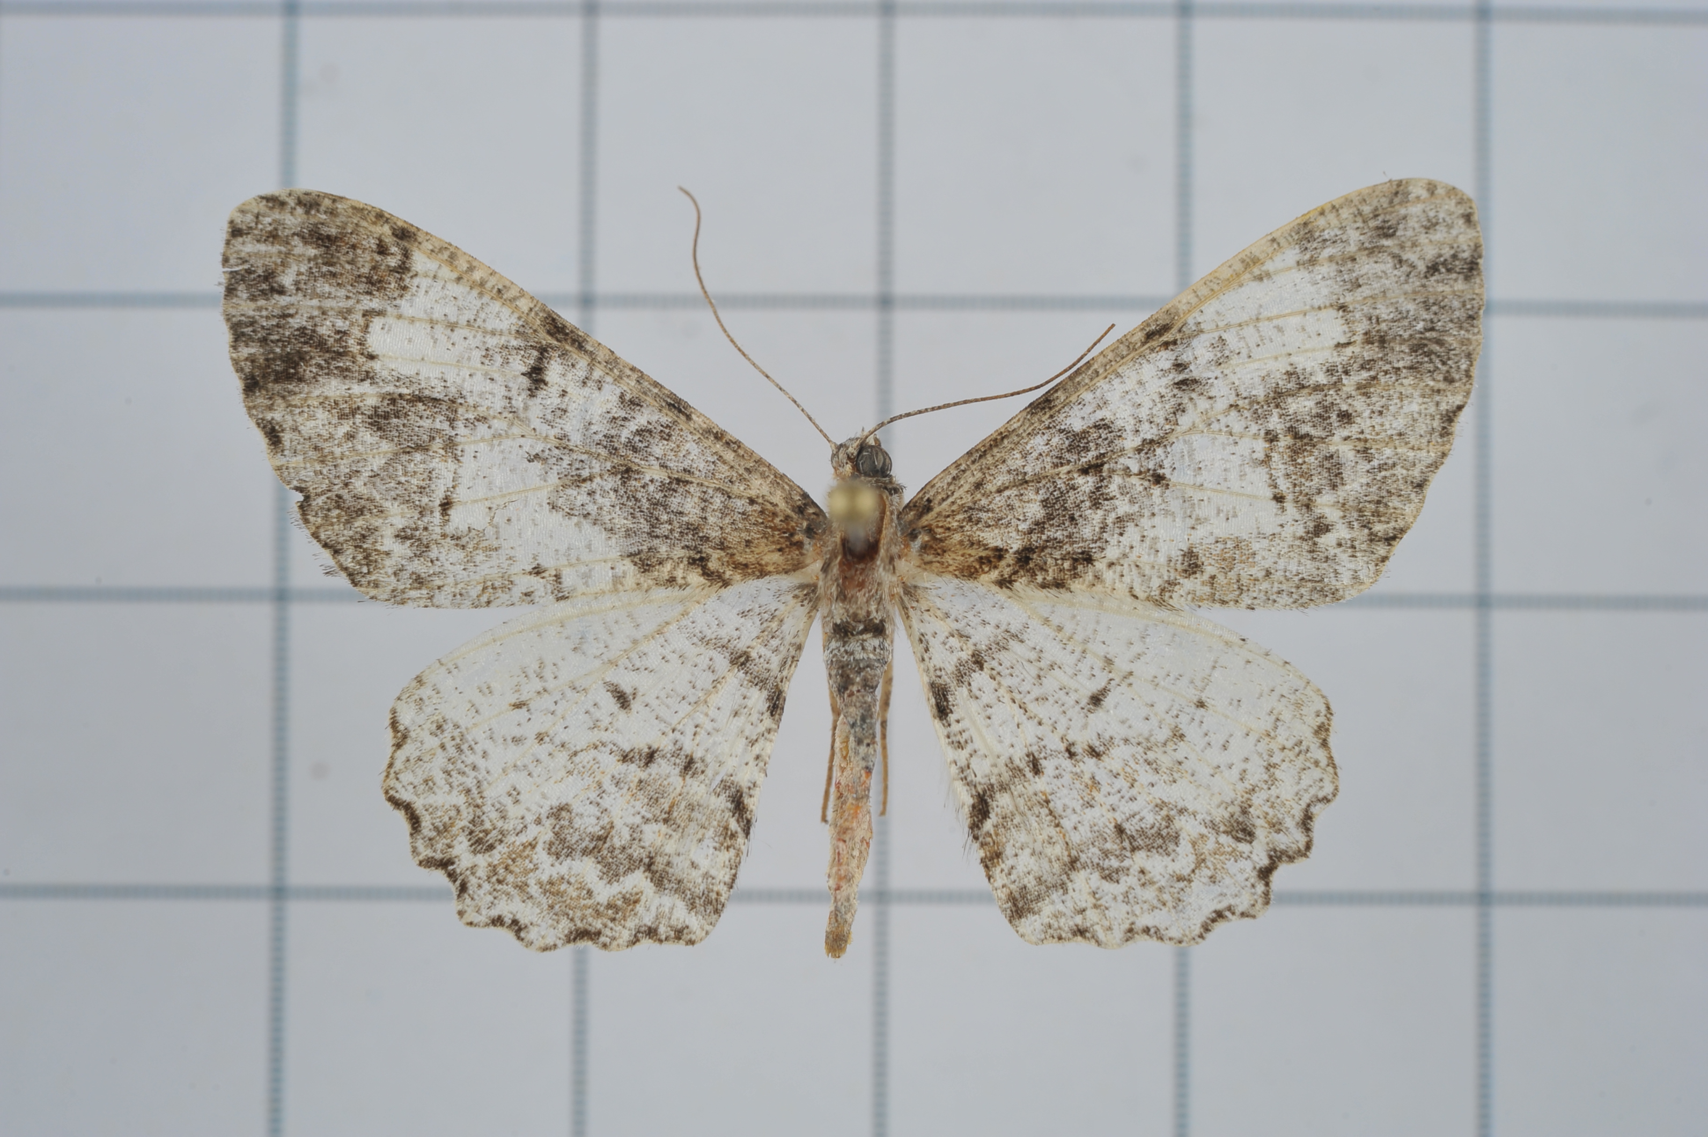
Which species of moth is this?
Alcis admissaria undularia
